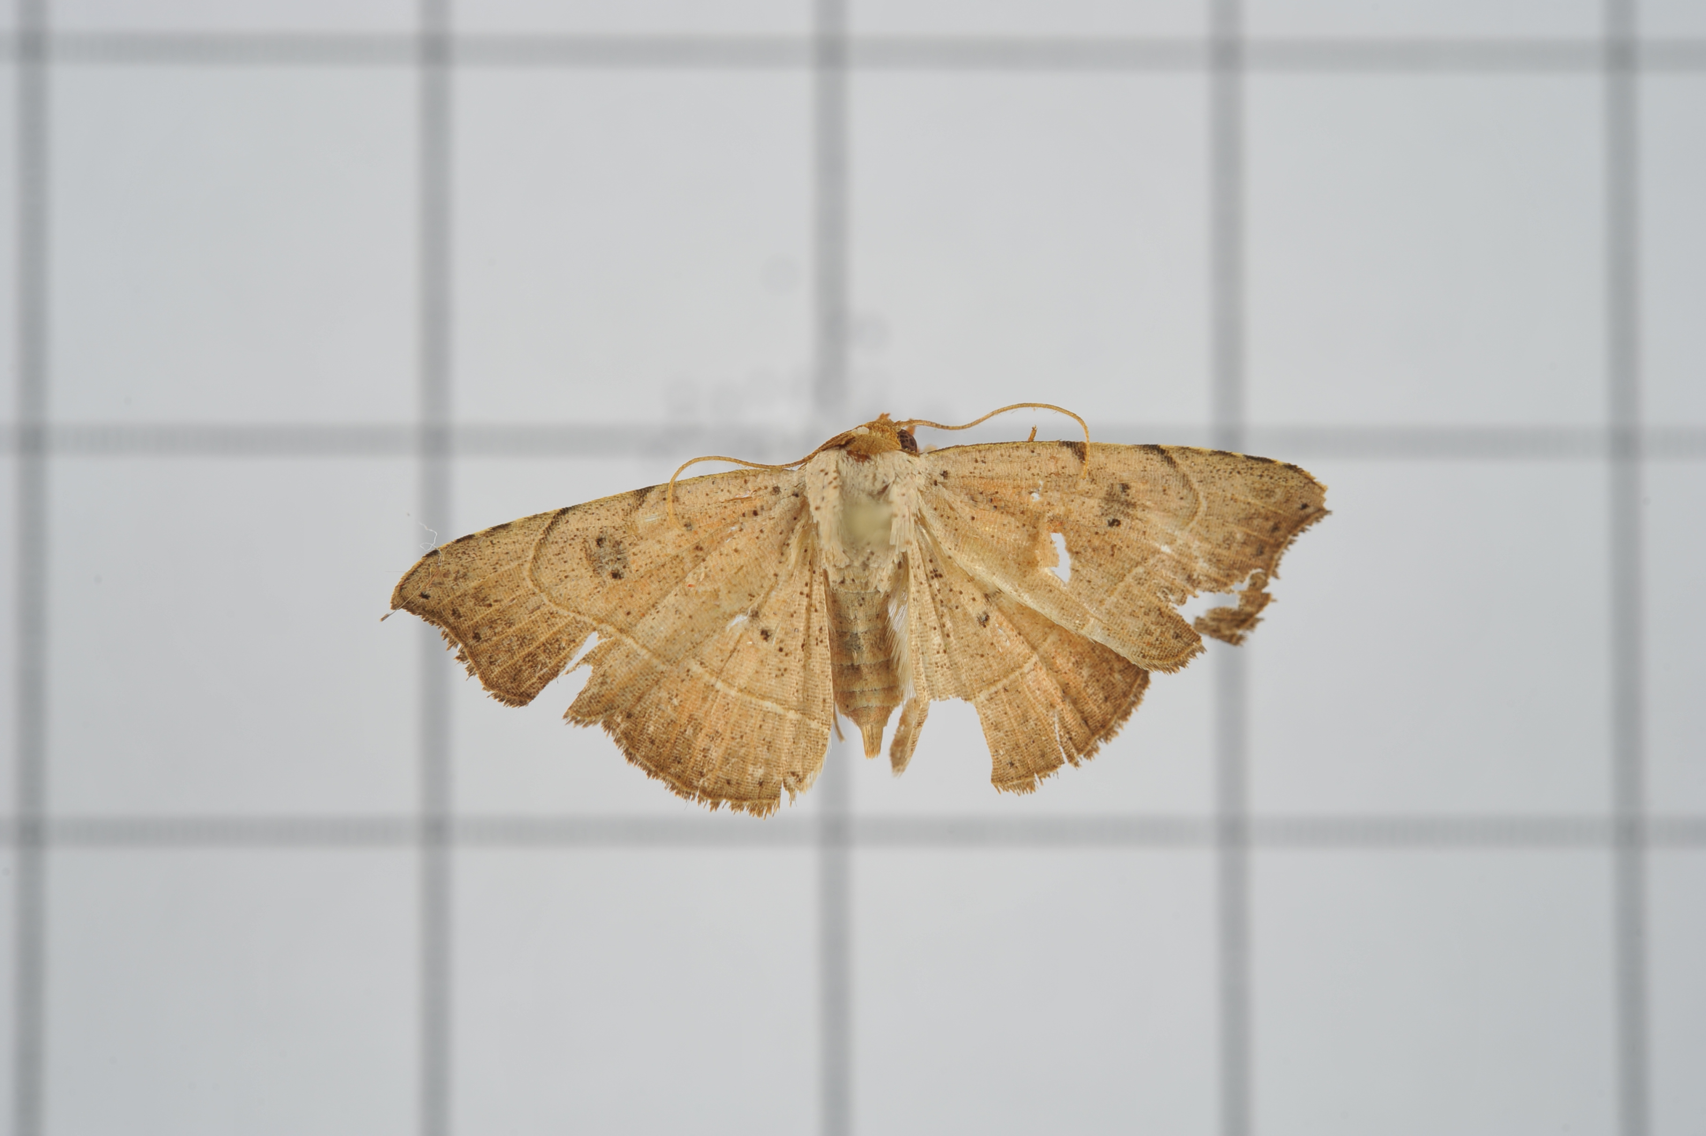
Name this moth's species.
Laspeyria ruficeps
